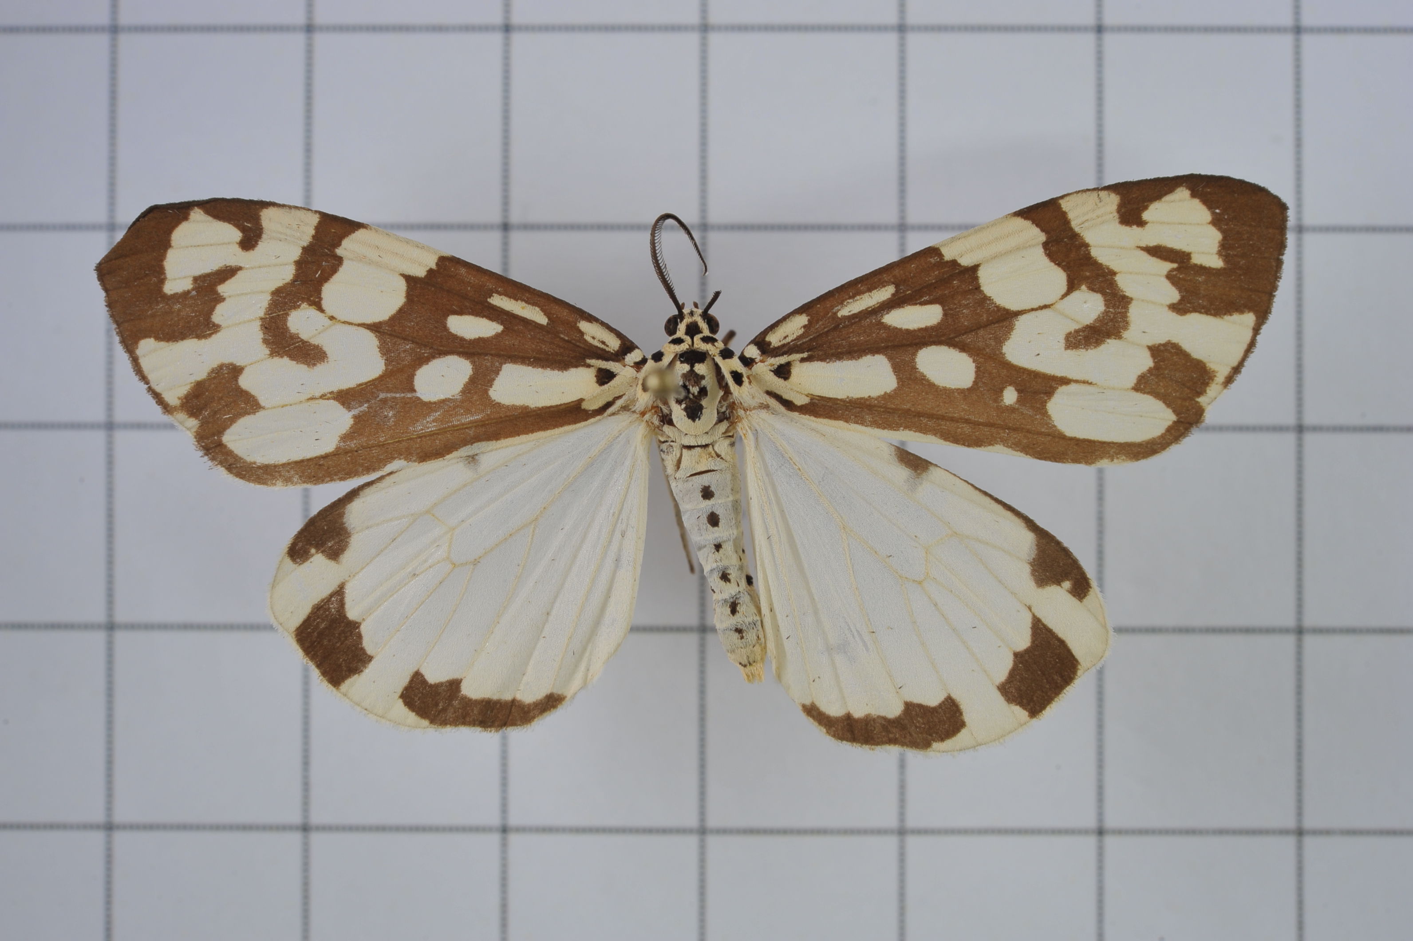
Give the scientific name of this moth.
Utetheisa fractifascia
